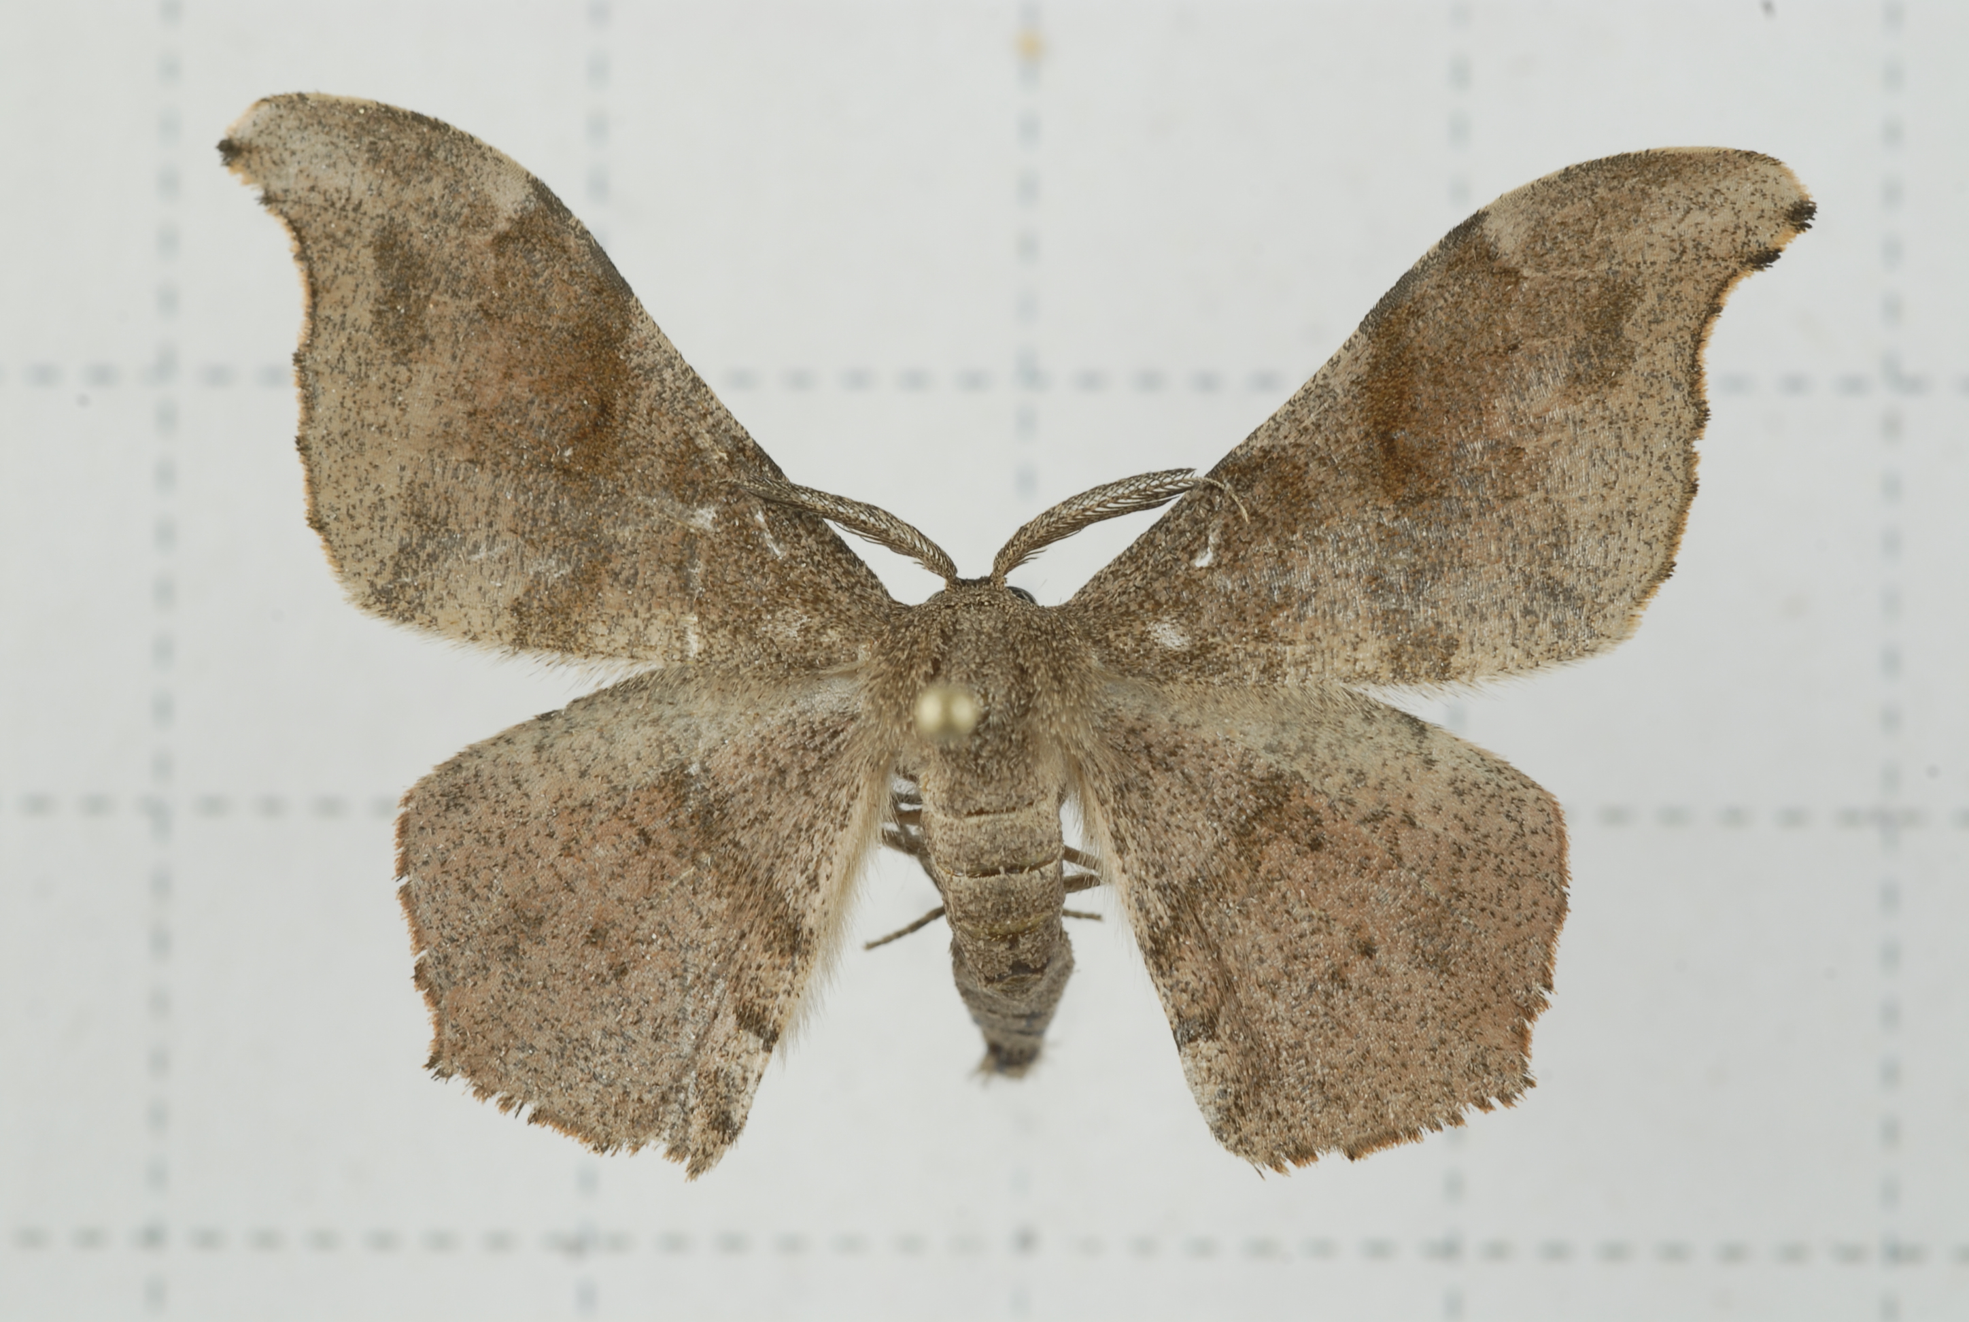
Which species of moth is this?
Hyposidra talaca talaca
